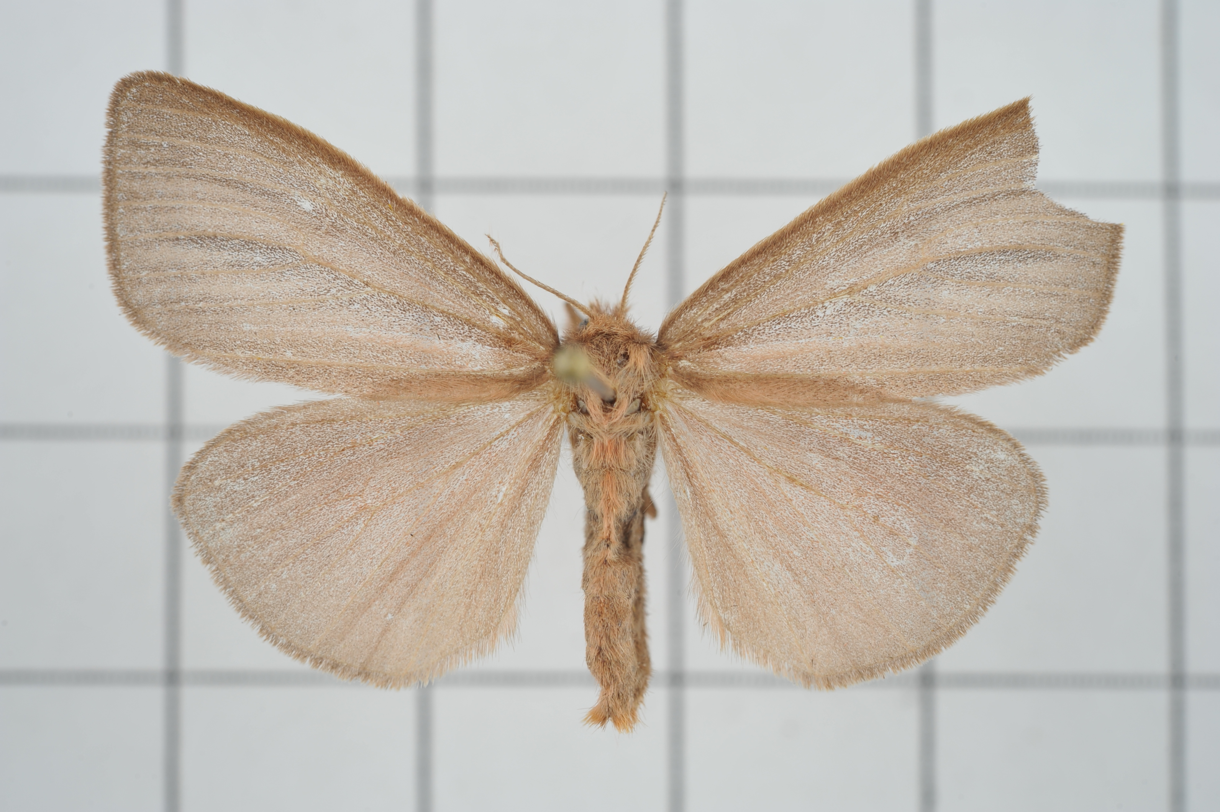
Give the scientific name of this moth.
Pantana substrigosa
